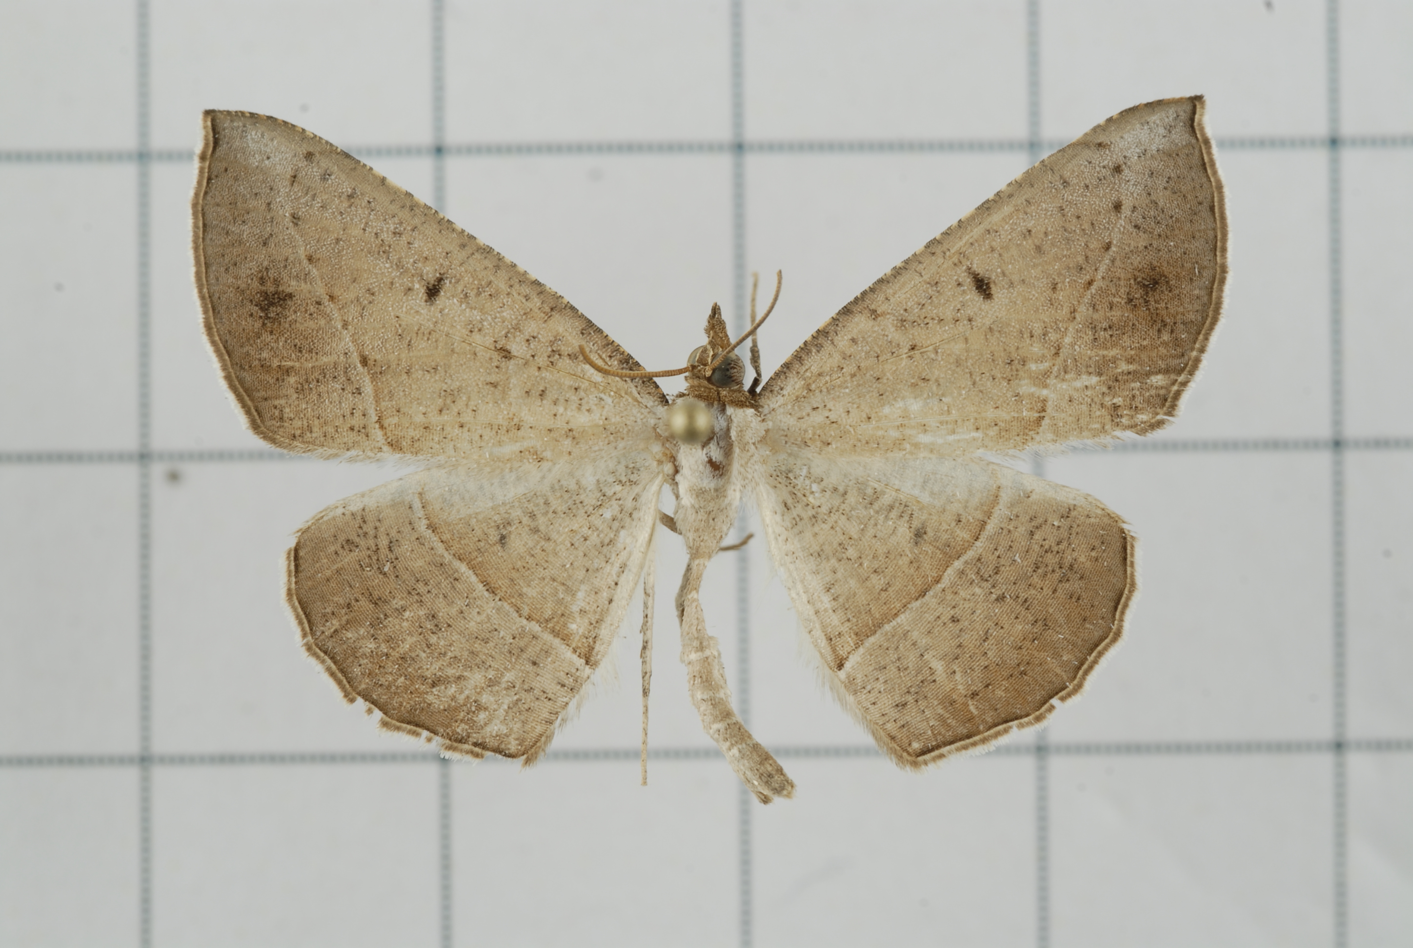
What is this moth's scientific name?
Nadagara subnubila
